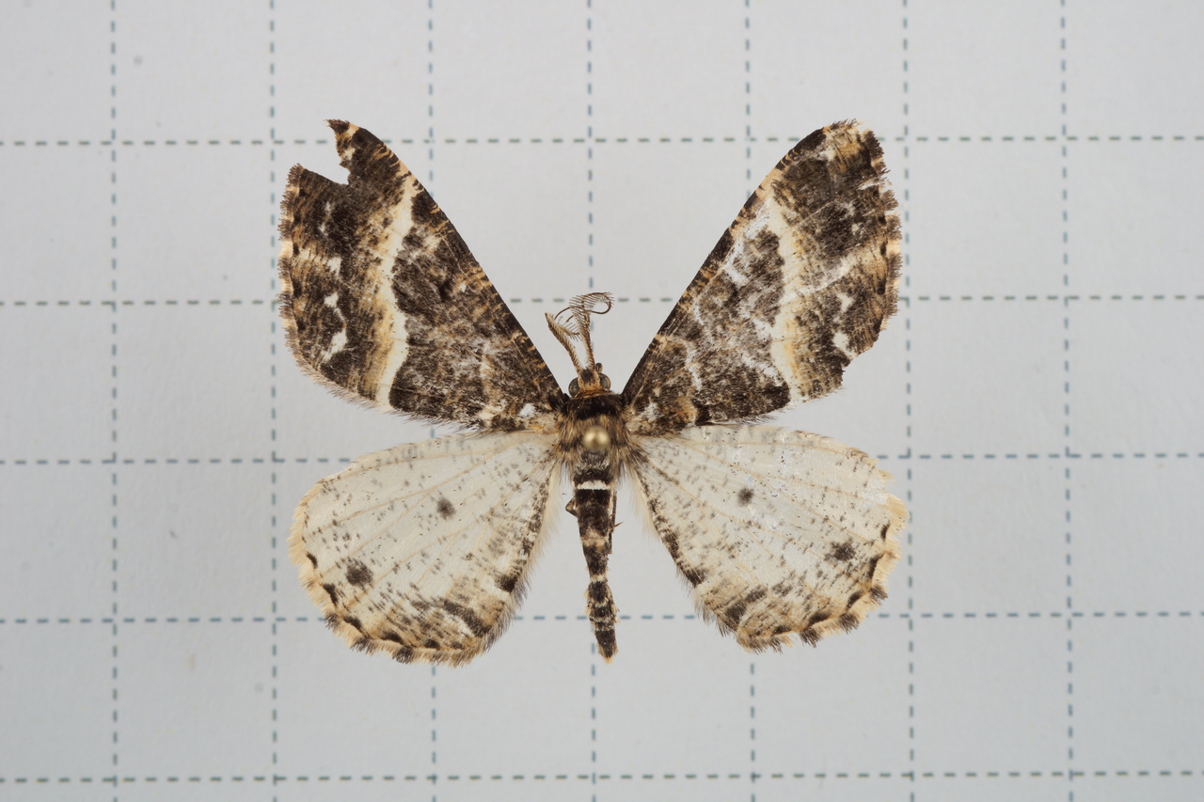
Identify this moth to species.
Harutalcis fumigata
